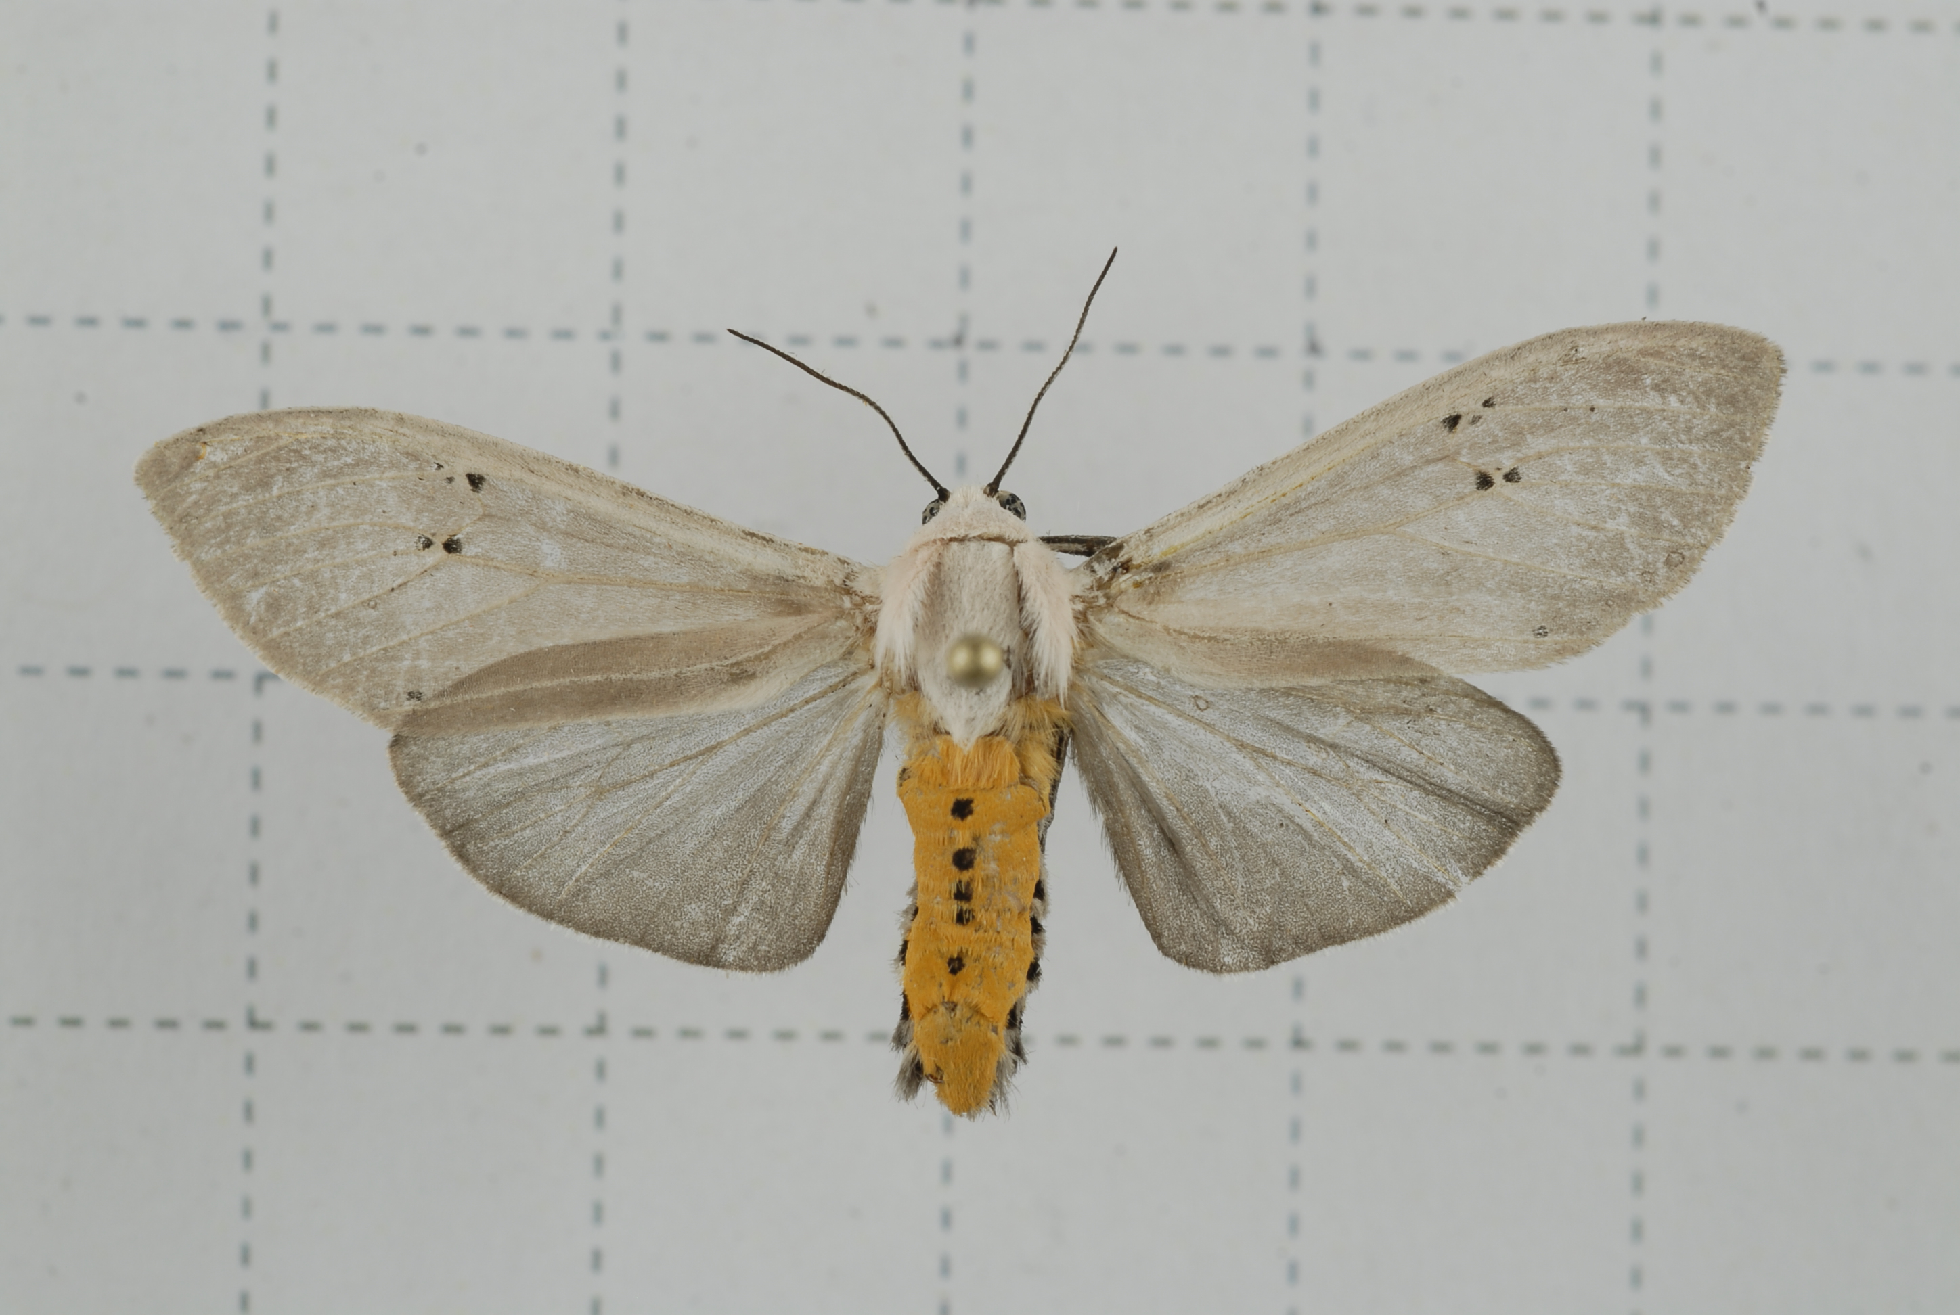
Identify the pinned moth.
Creatonotos transiens koni
